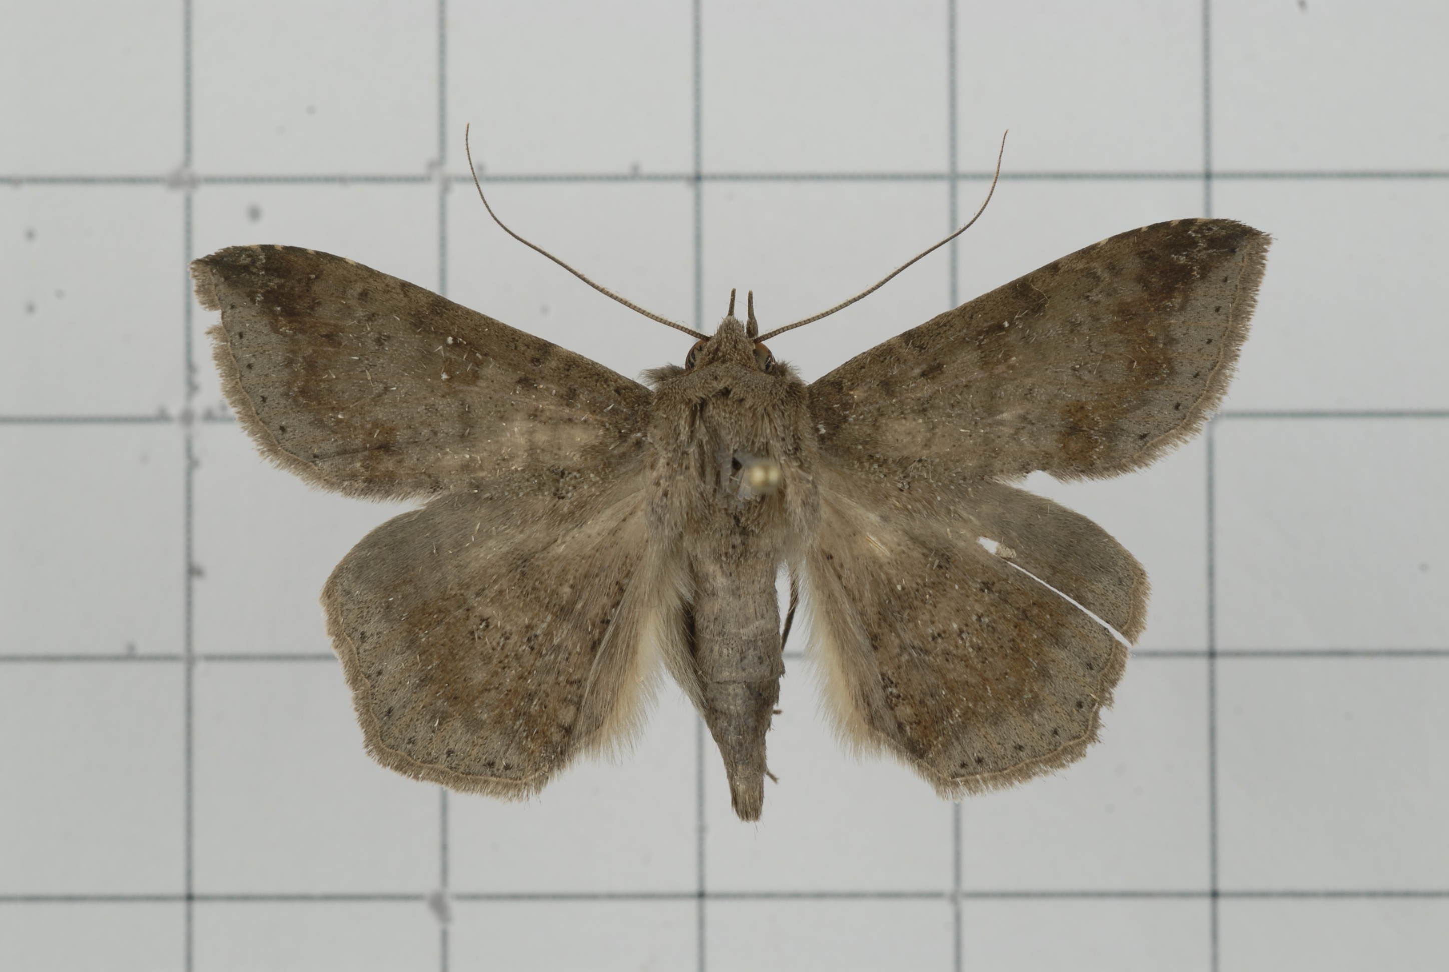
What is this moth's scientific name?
Ericeia subcinerea
